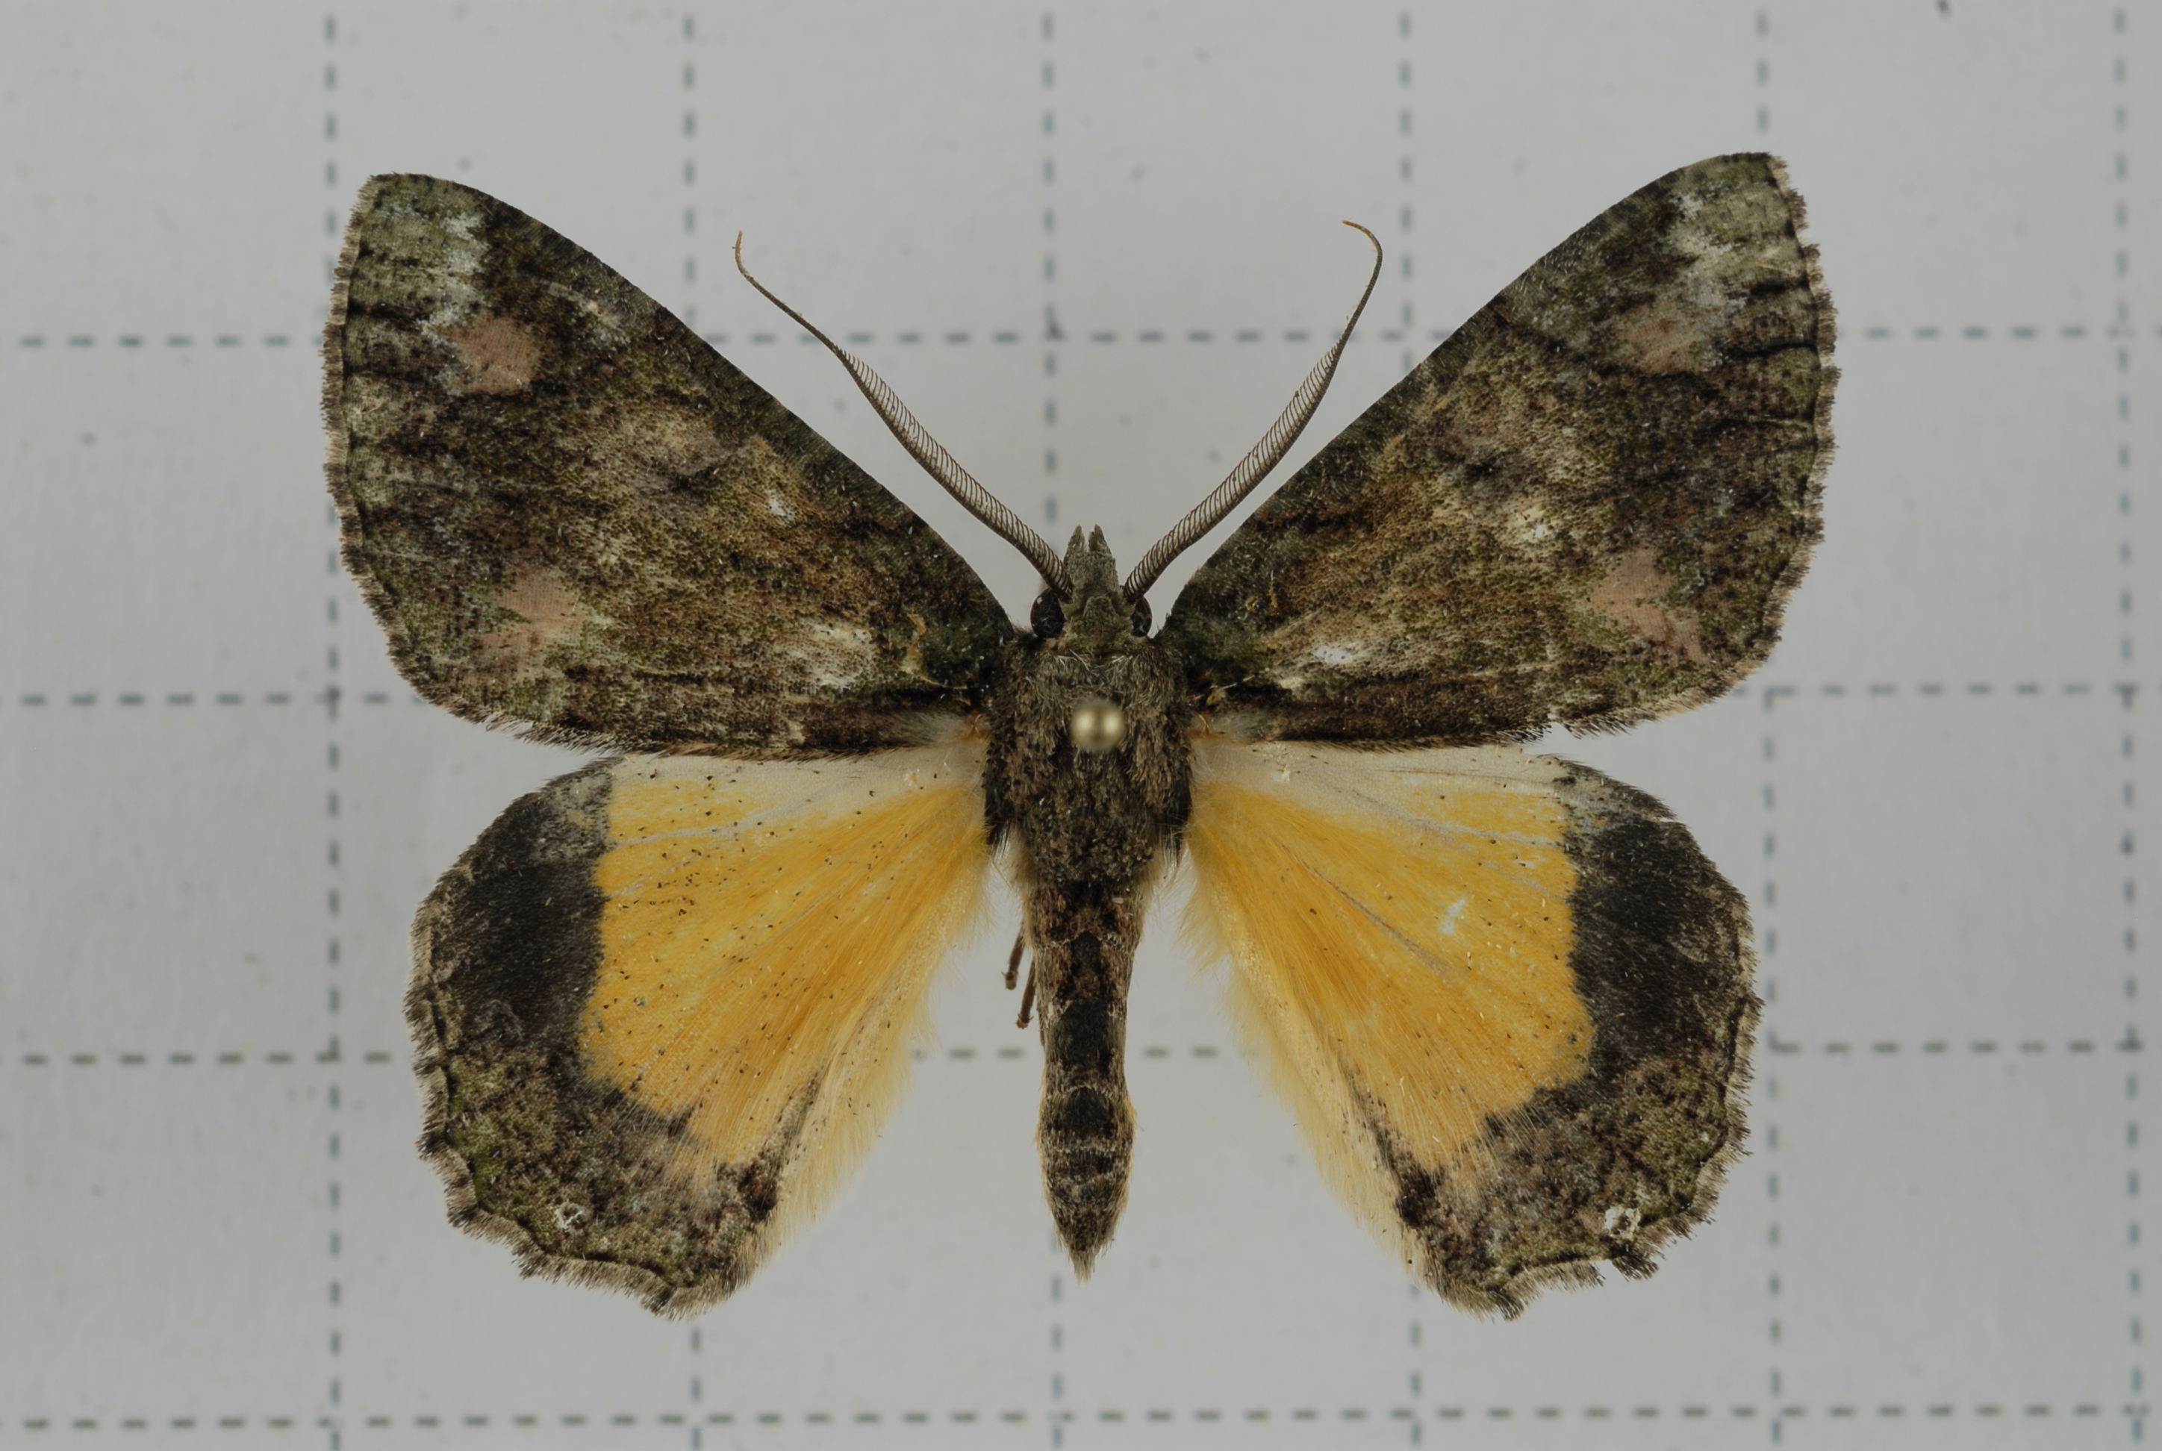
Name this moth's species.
Dindica wilemani
